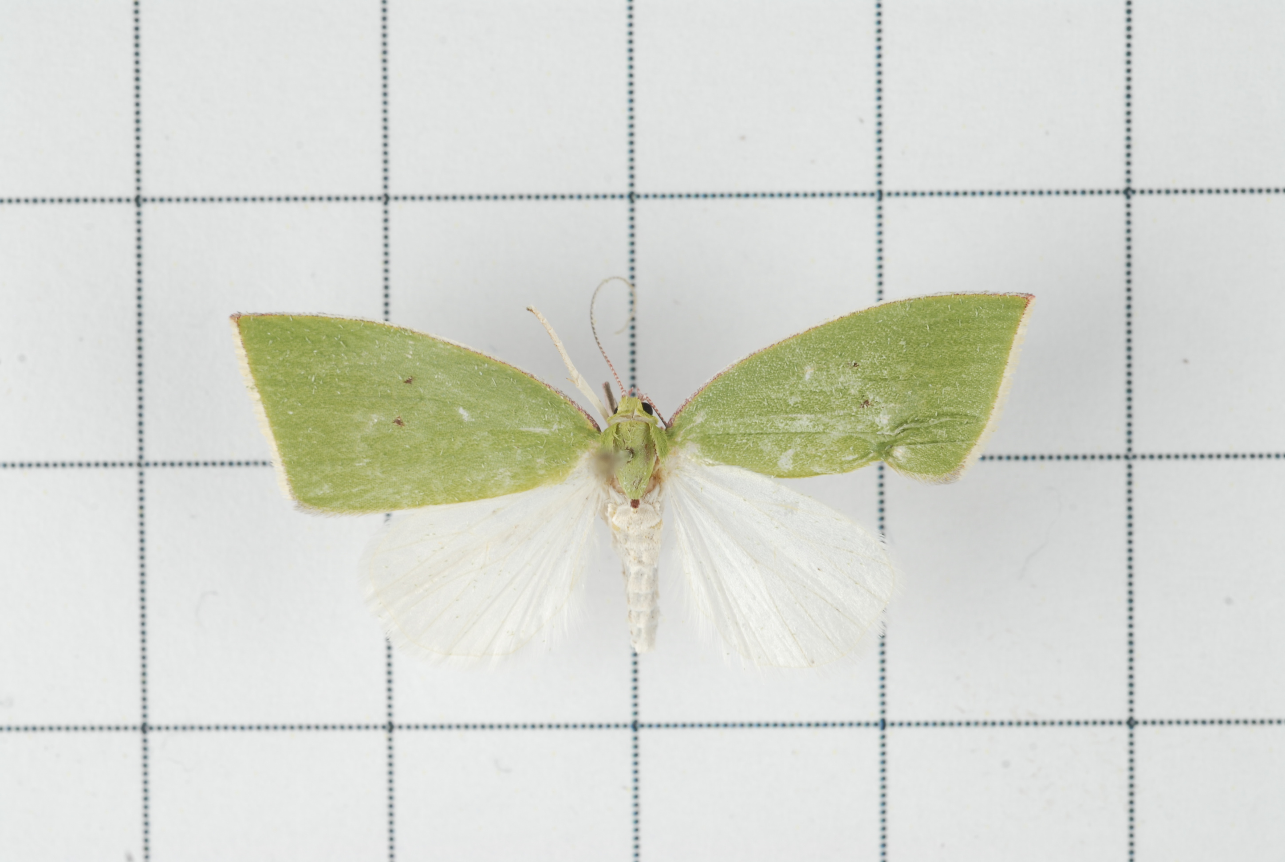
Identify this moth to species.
Tyana falcata
